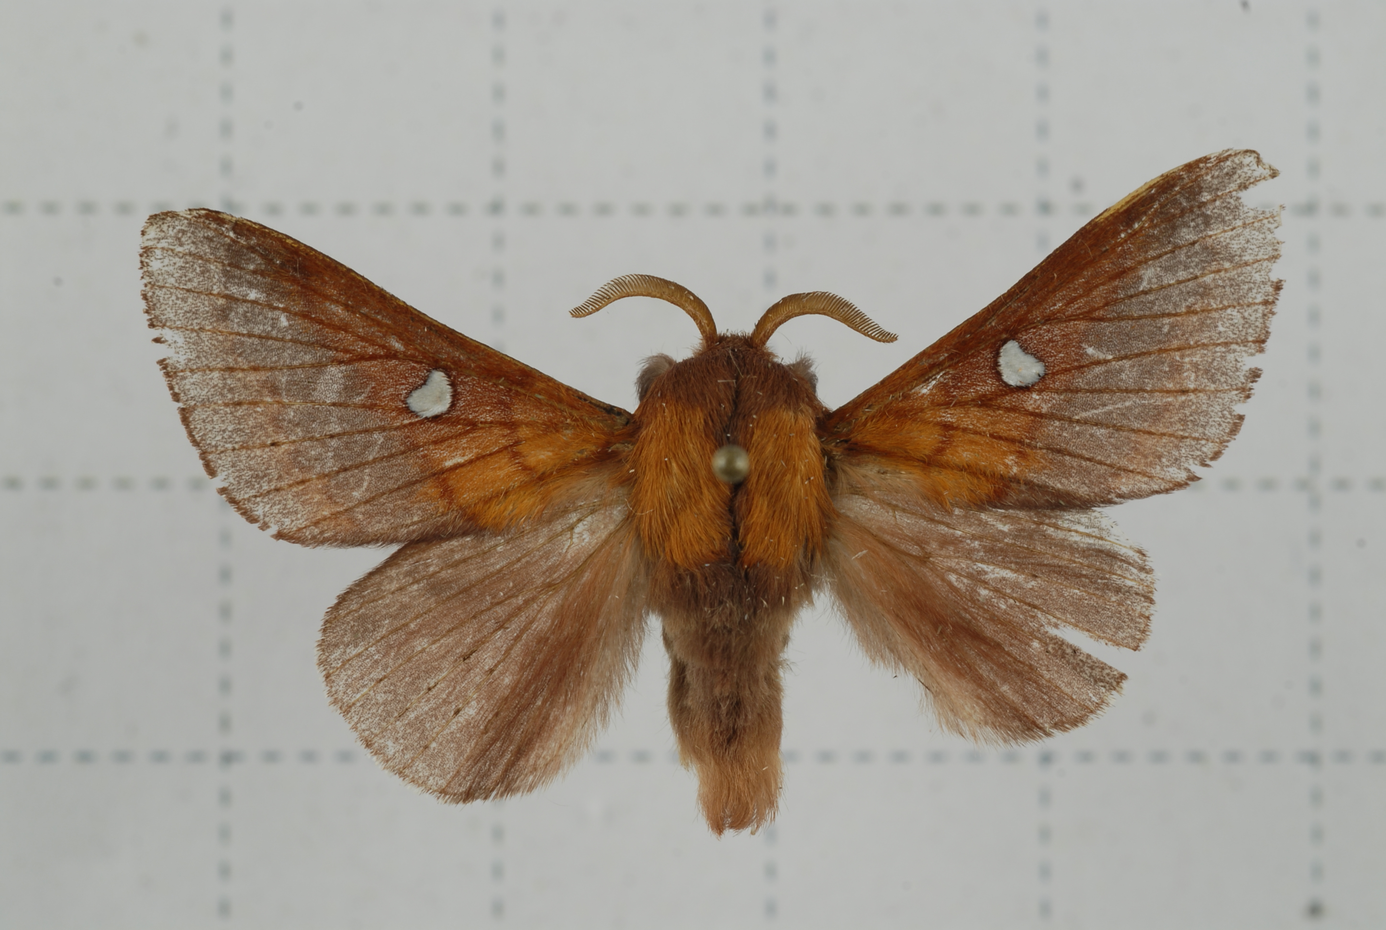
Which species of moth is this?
Somadasys catacoides
